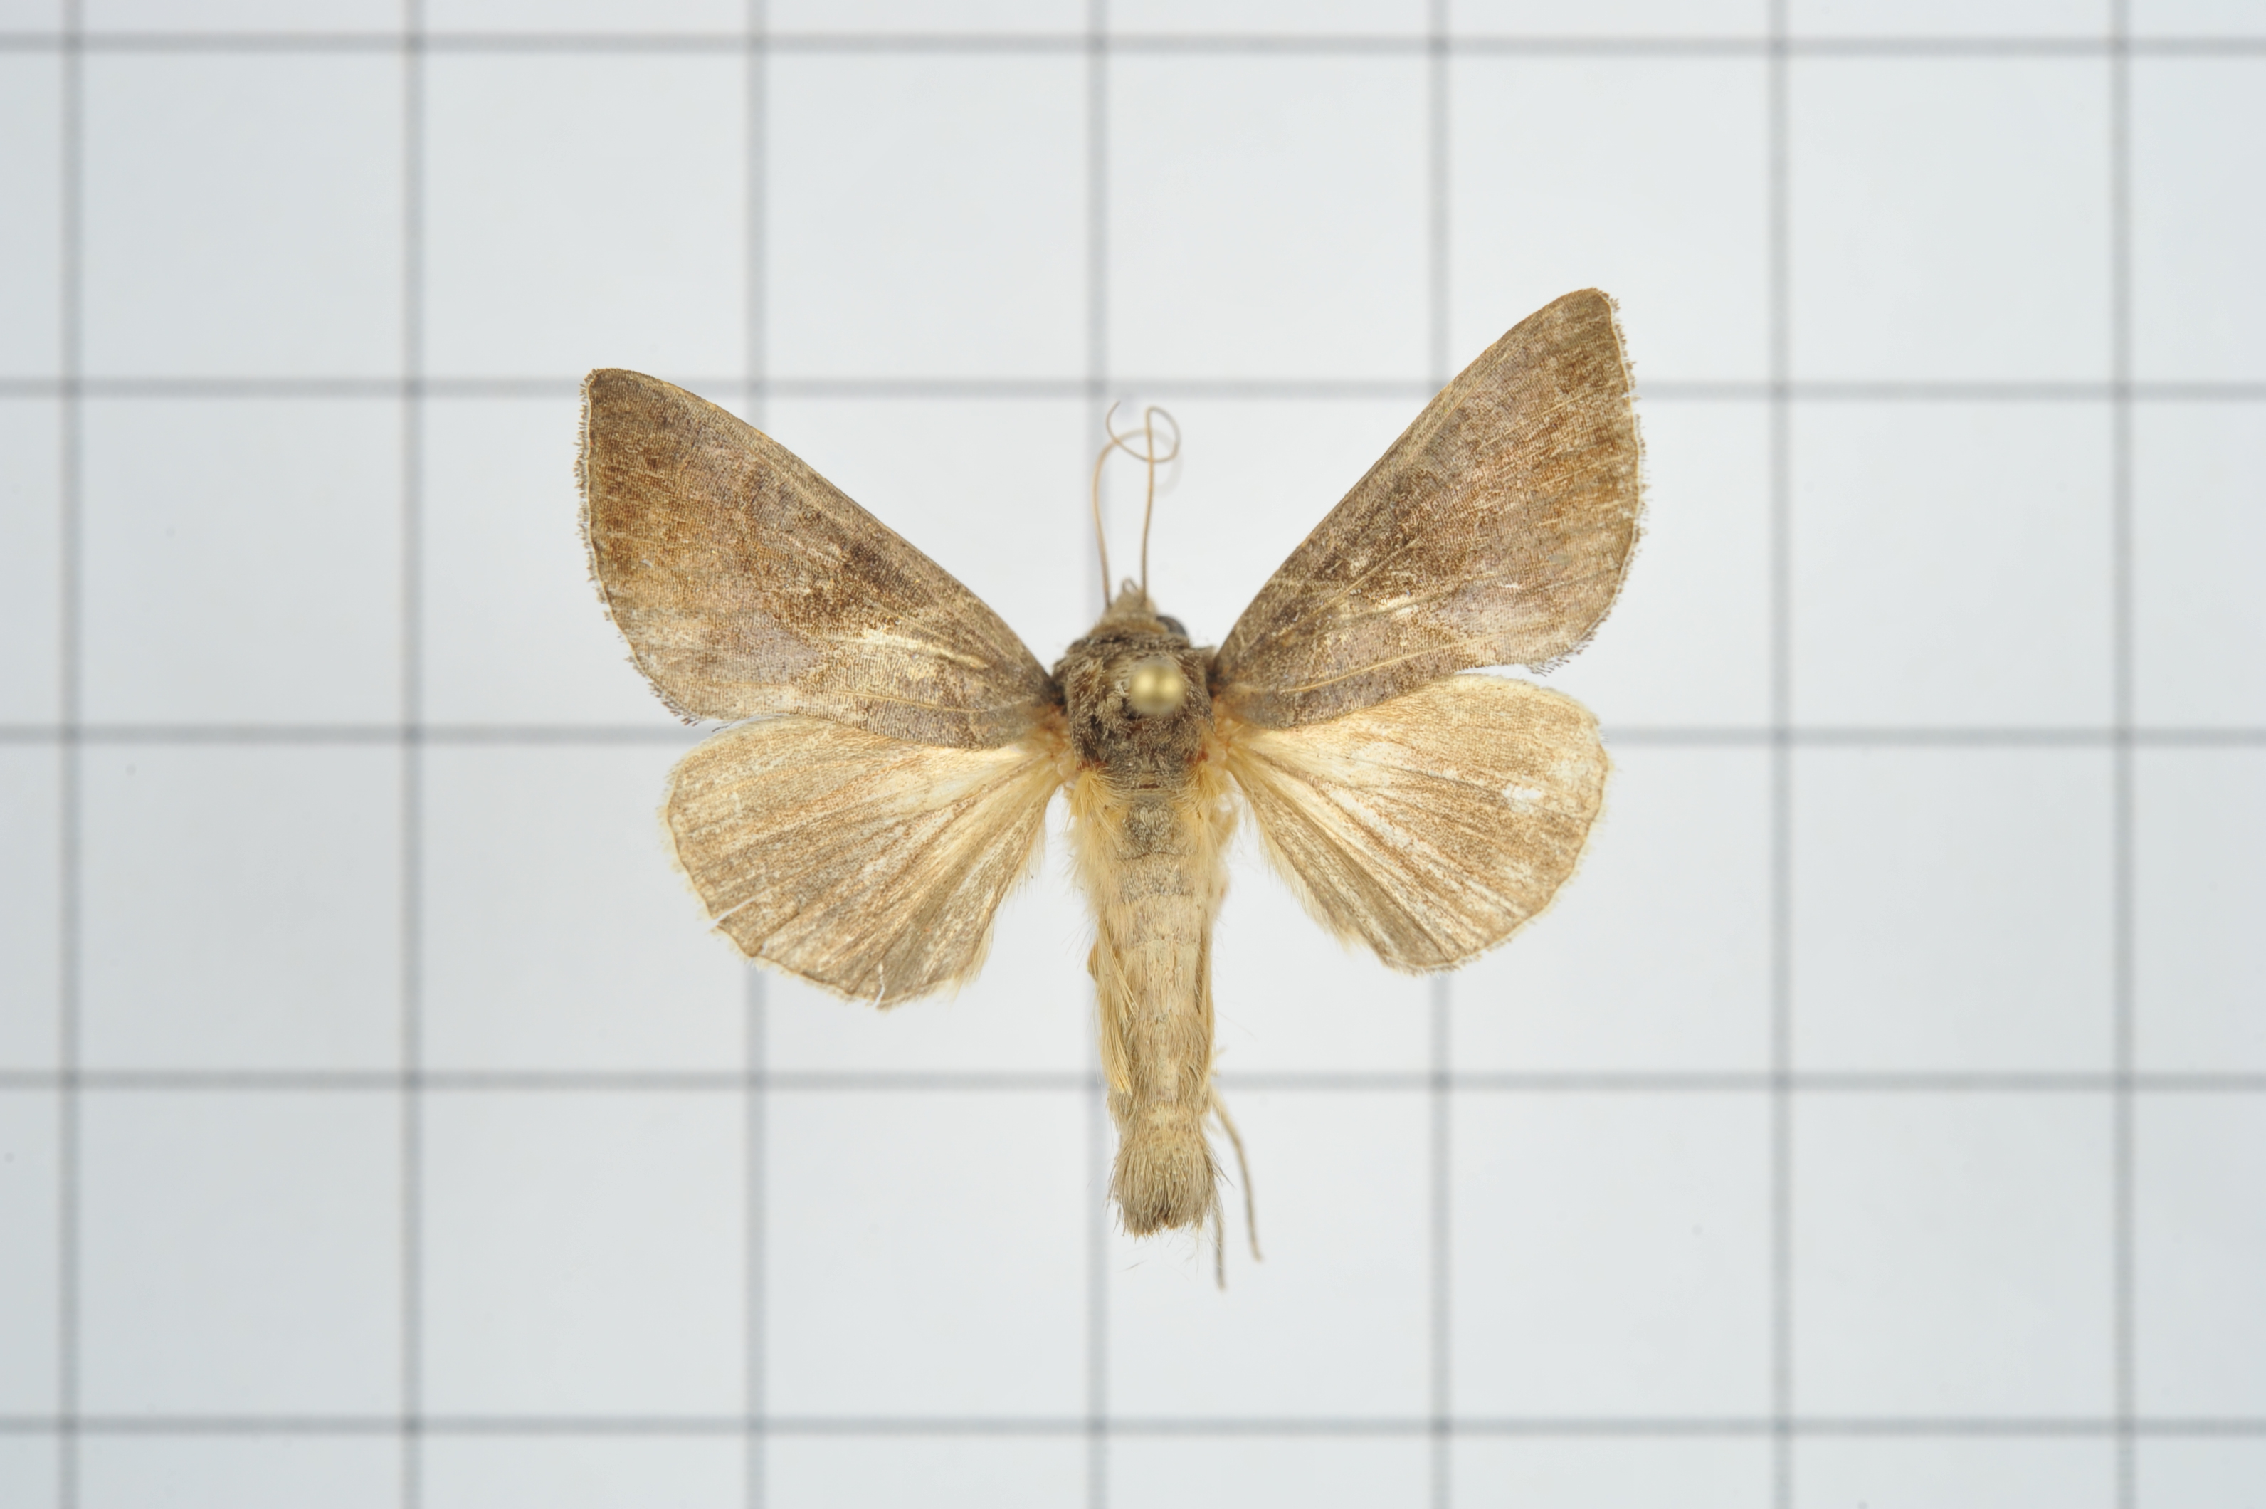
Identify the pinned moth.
Chrysodeixis heberachis
